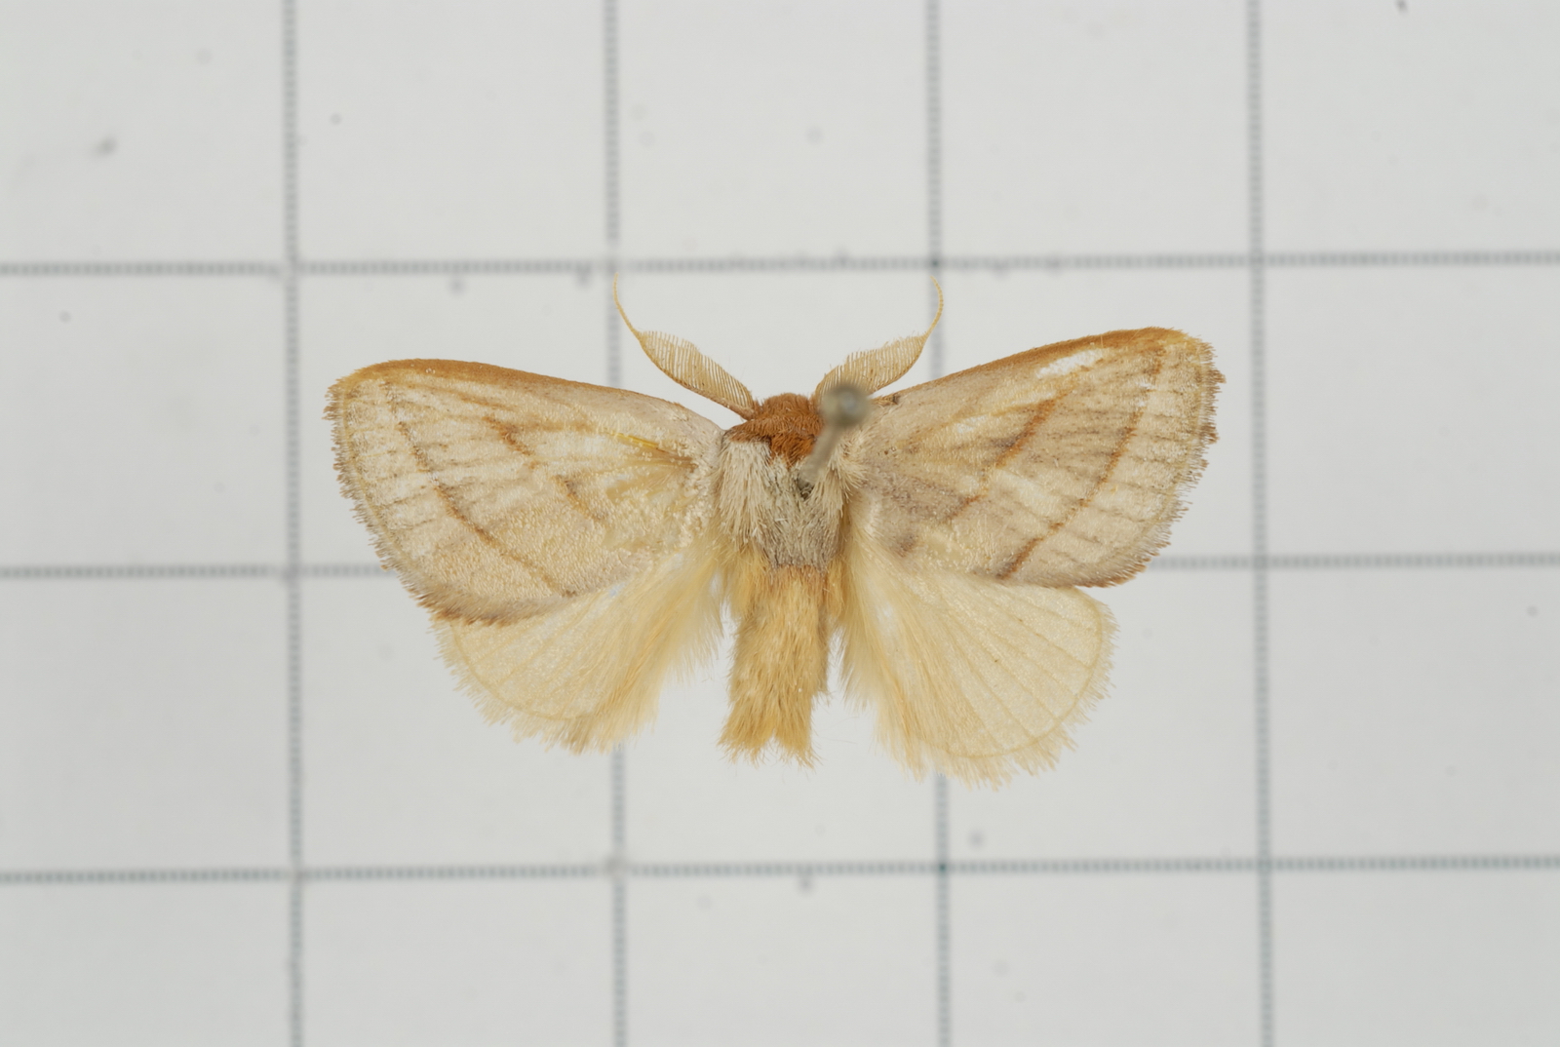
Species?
Cania heppneri
